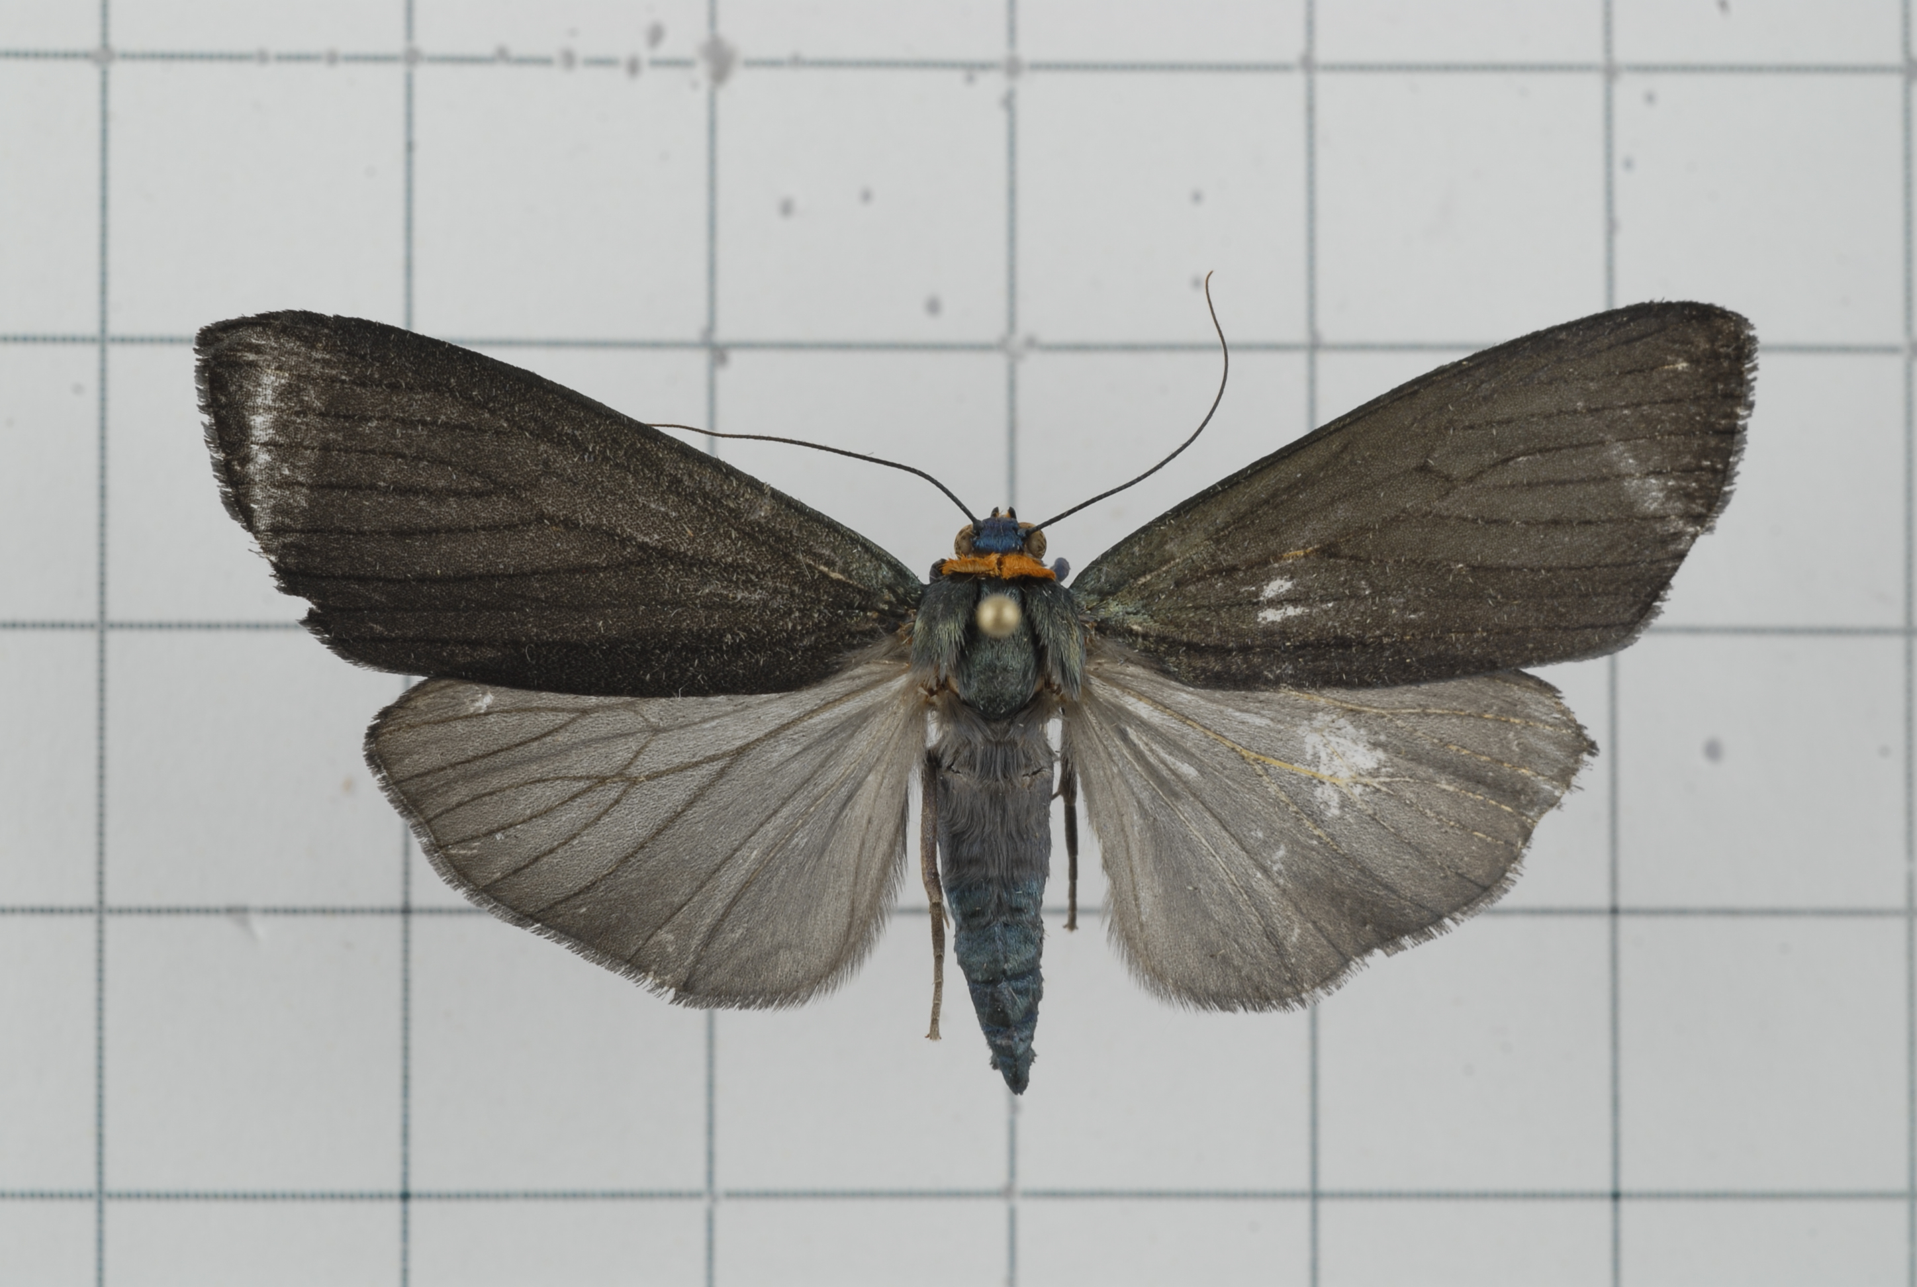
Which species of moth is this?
Paraona staudingeri formosana
